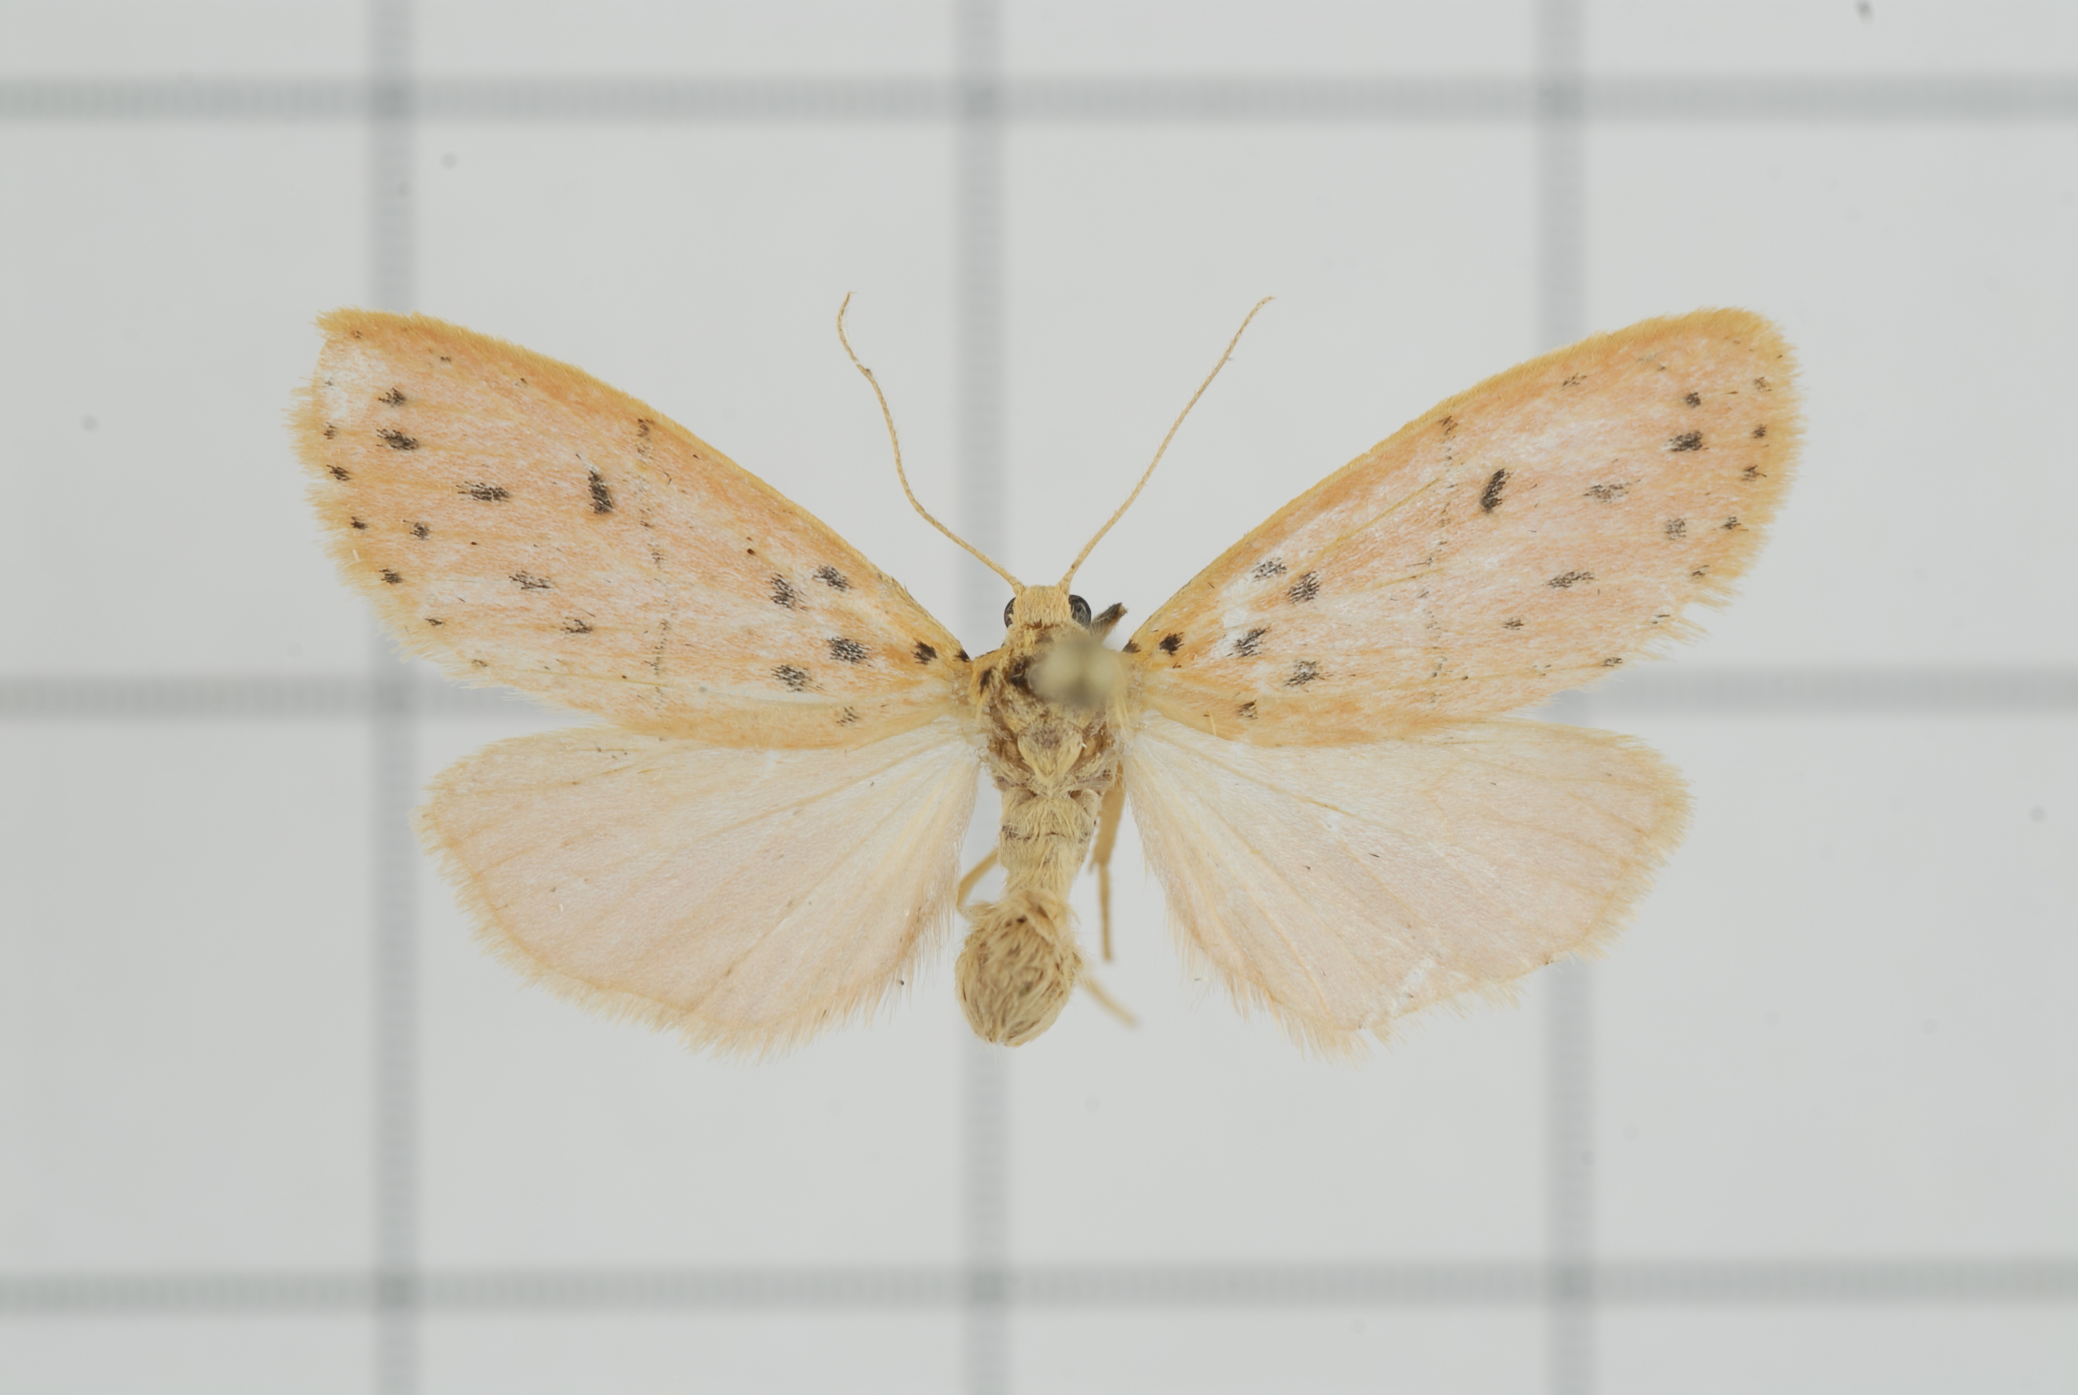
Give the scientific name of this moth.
Miltochrista arcuata
